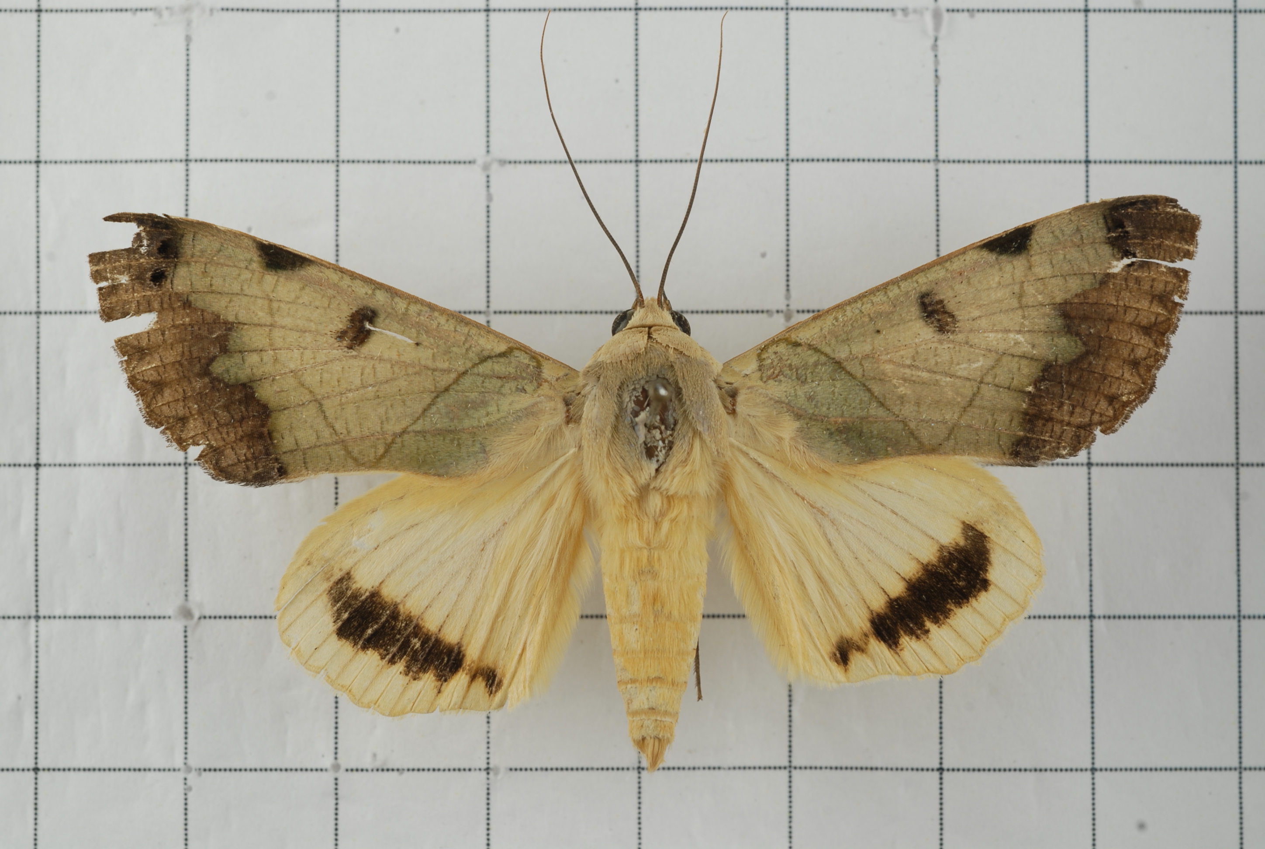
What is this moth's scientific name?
Ophiusa tirhaca
